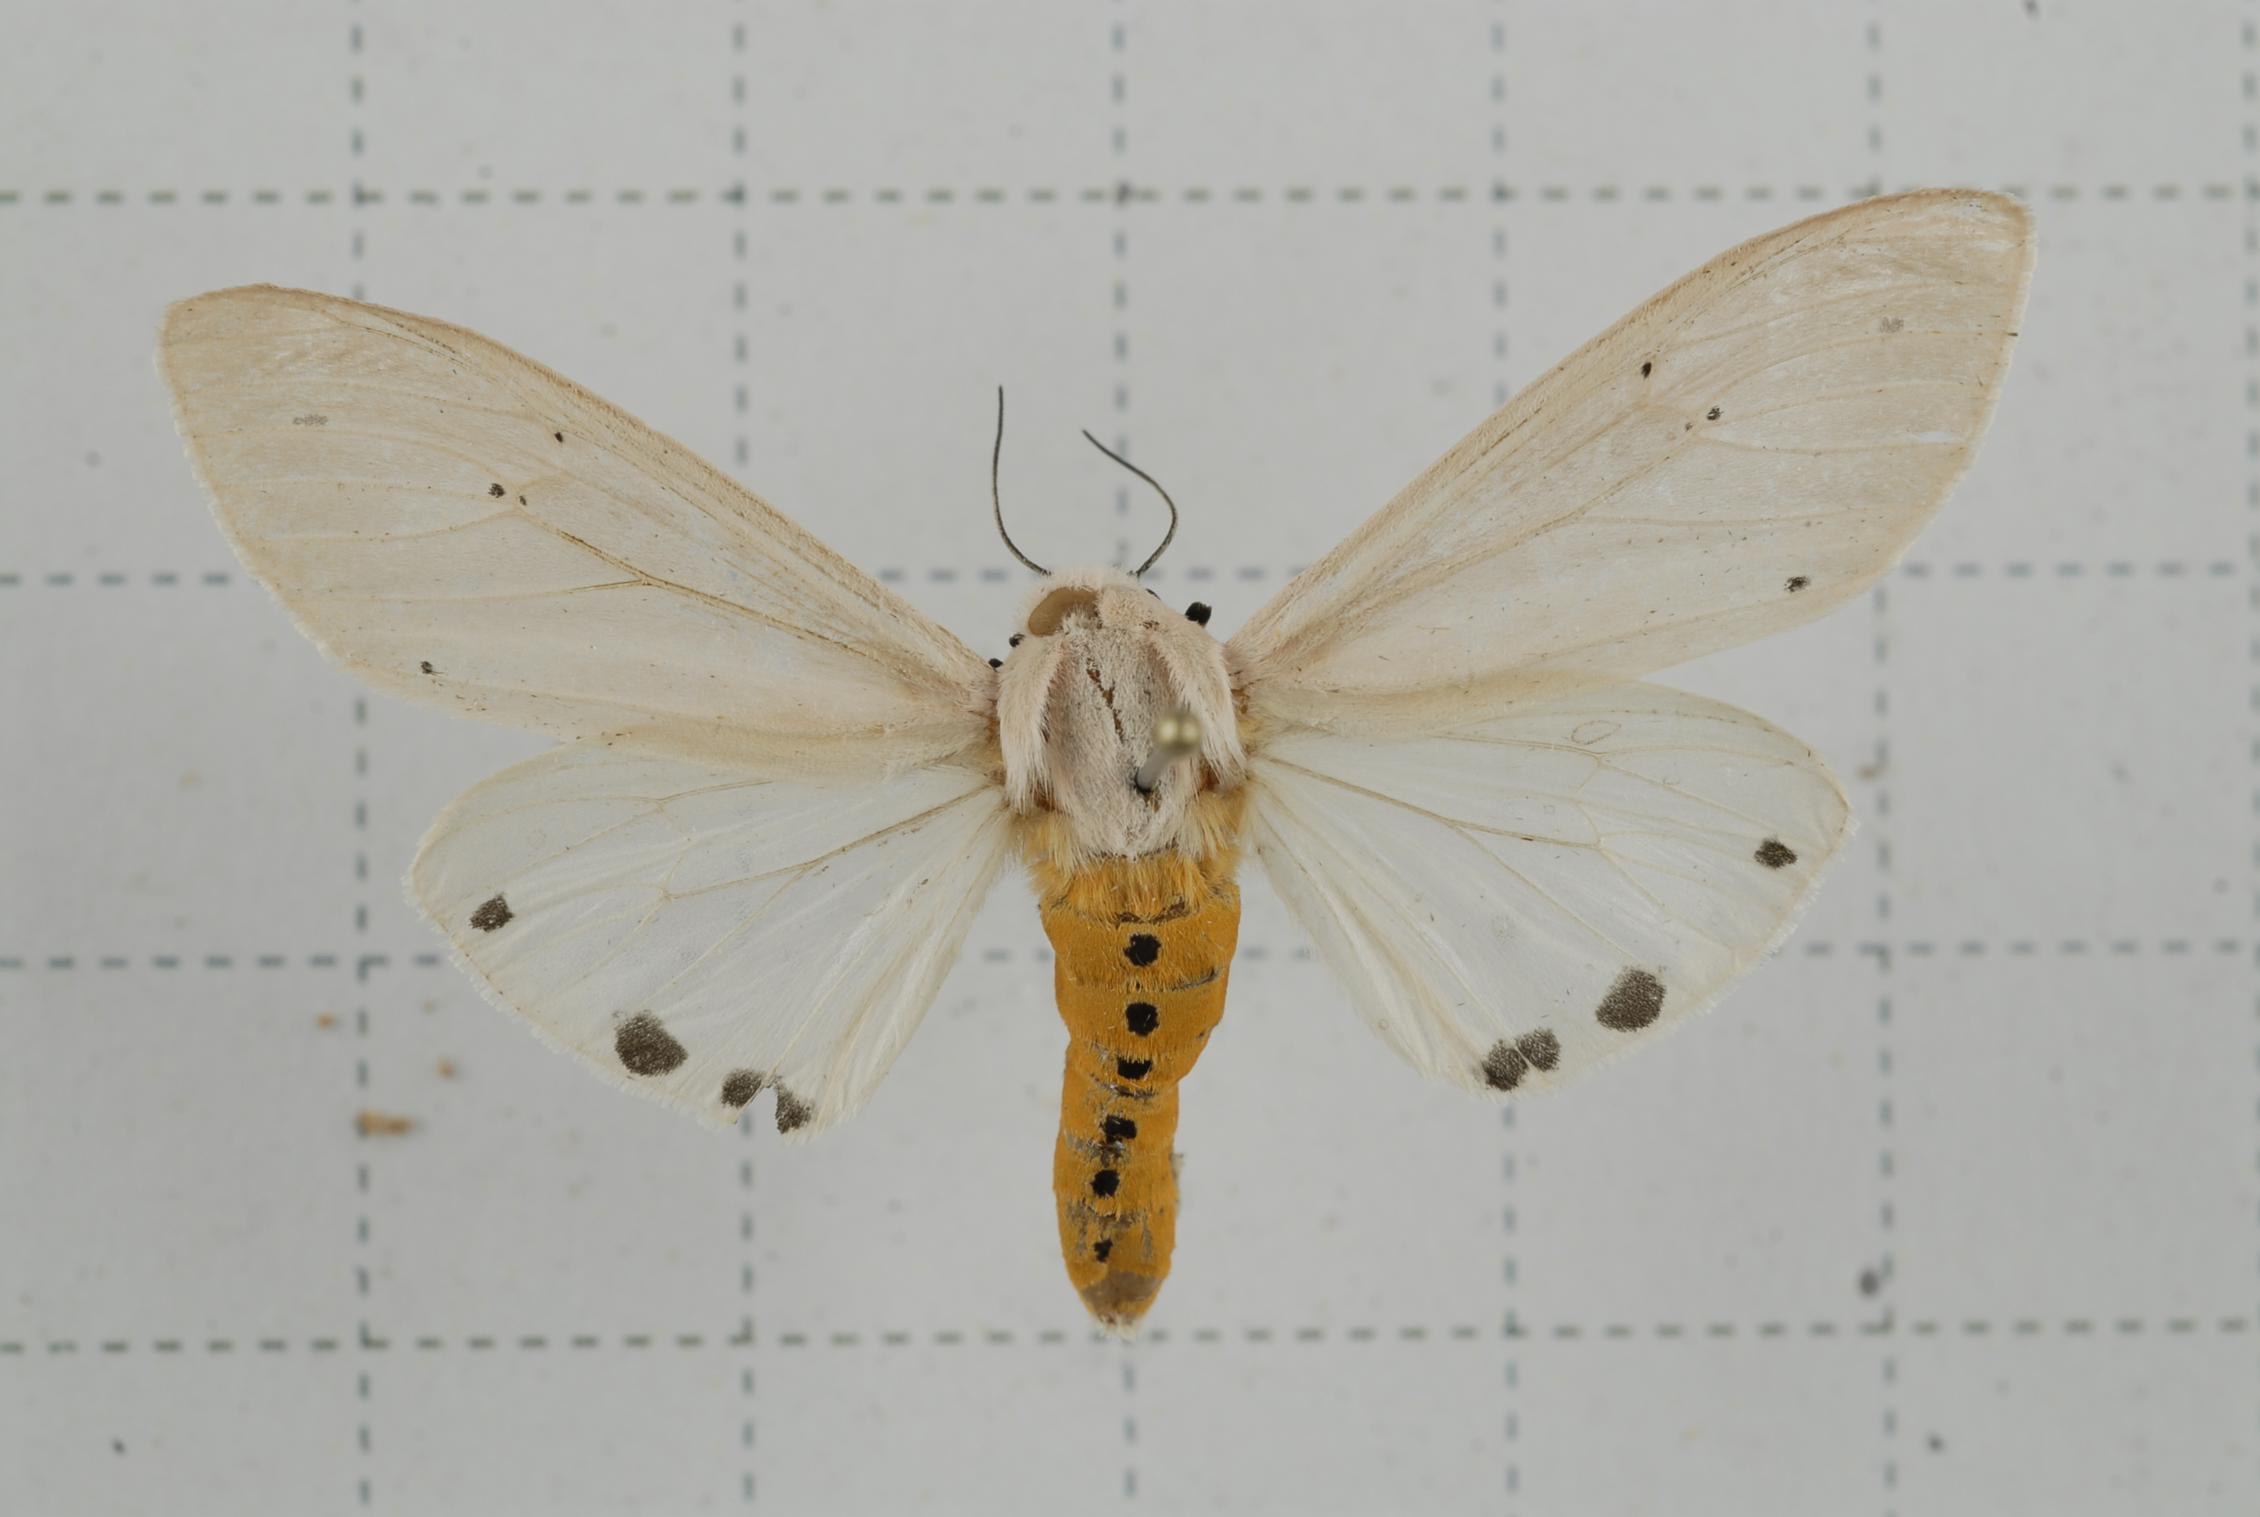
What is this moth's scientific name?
Creatonotos transiens koni
